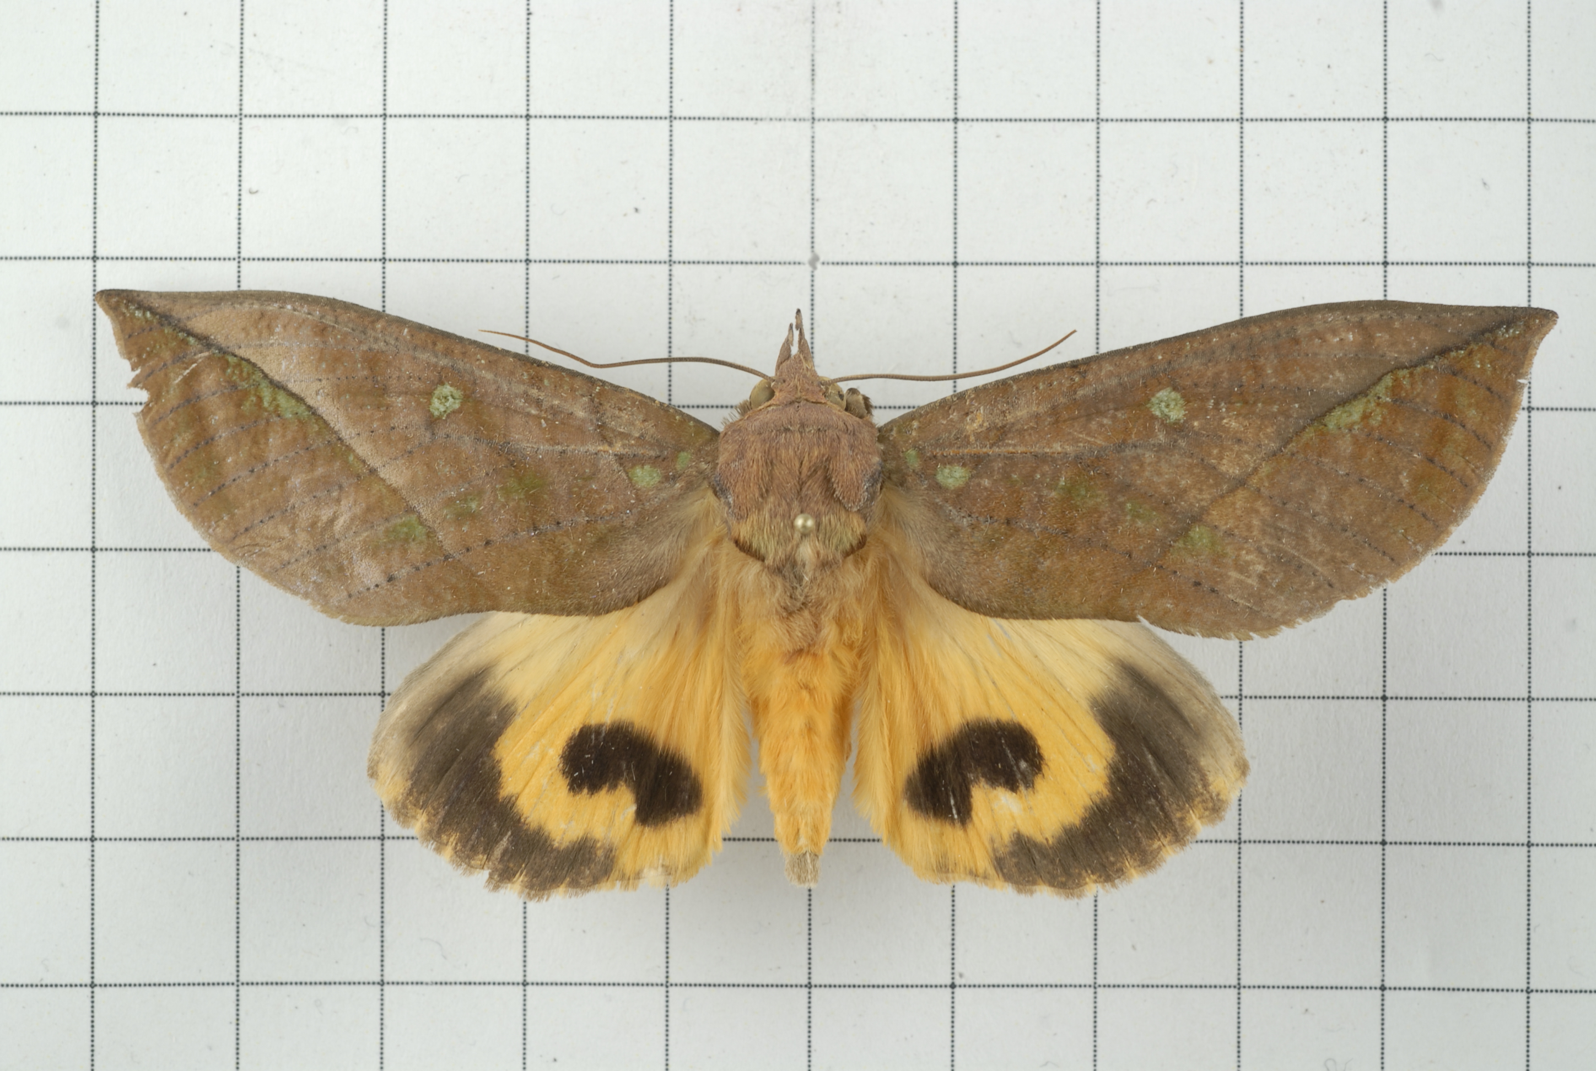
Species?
Eudocima okurai
